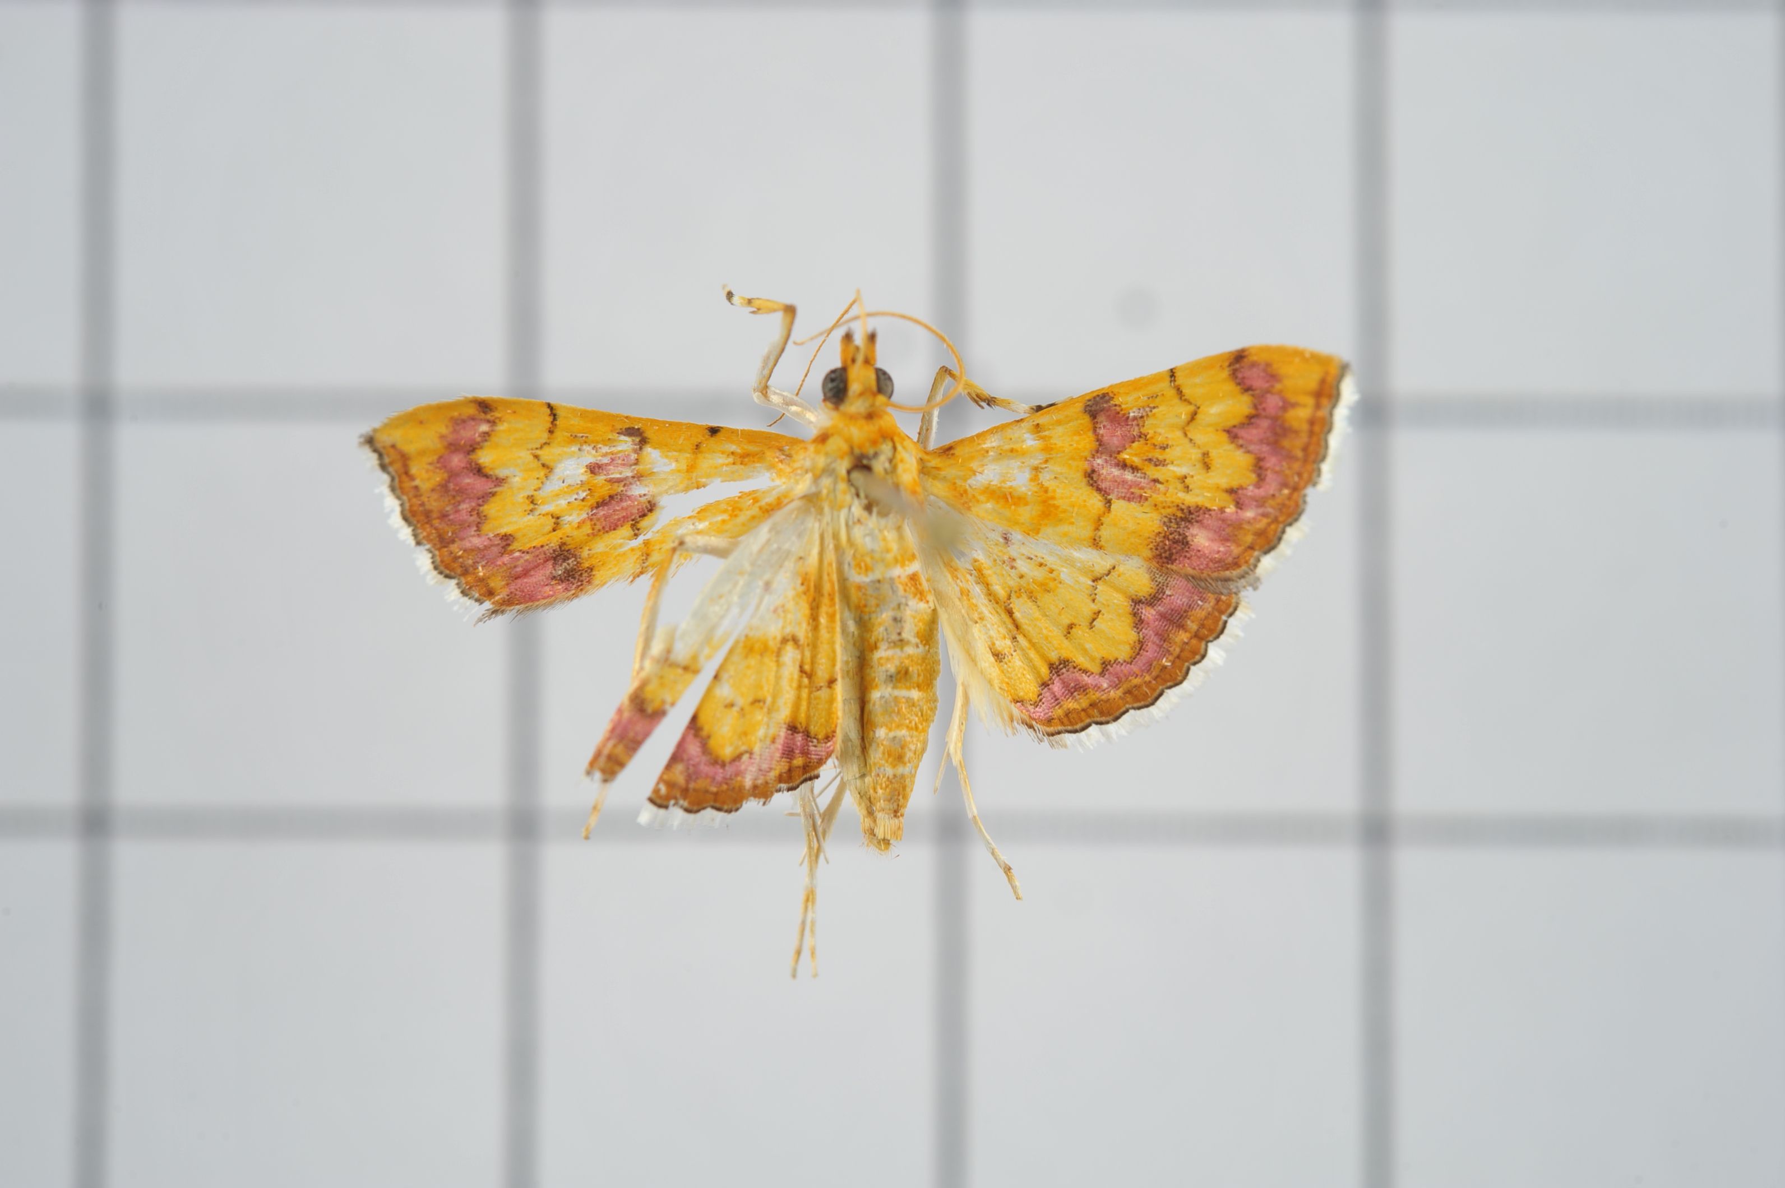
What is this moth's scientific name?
Isocentris filalis
